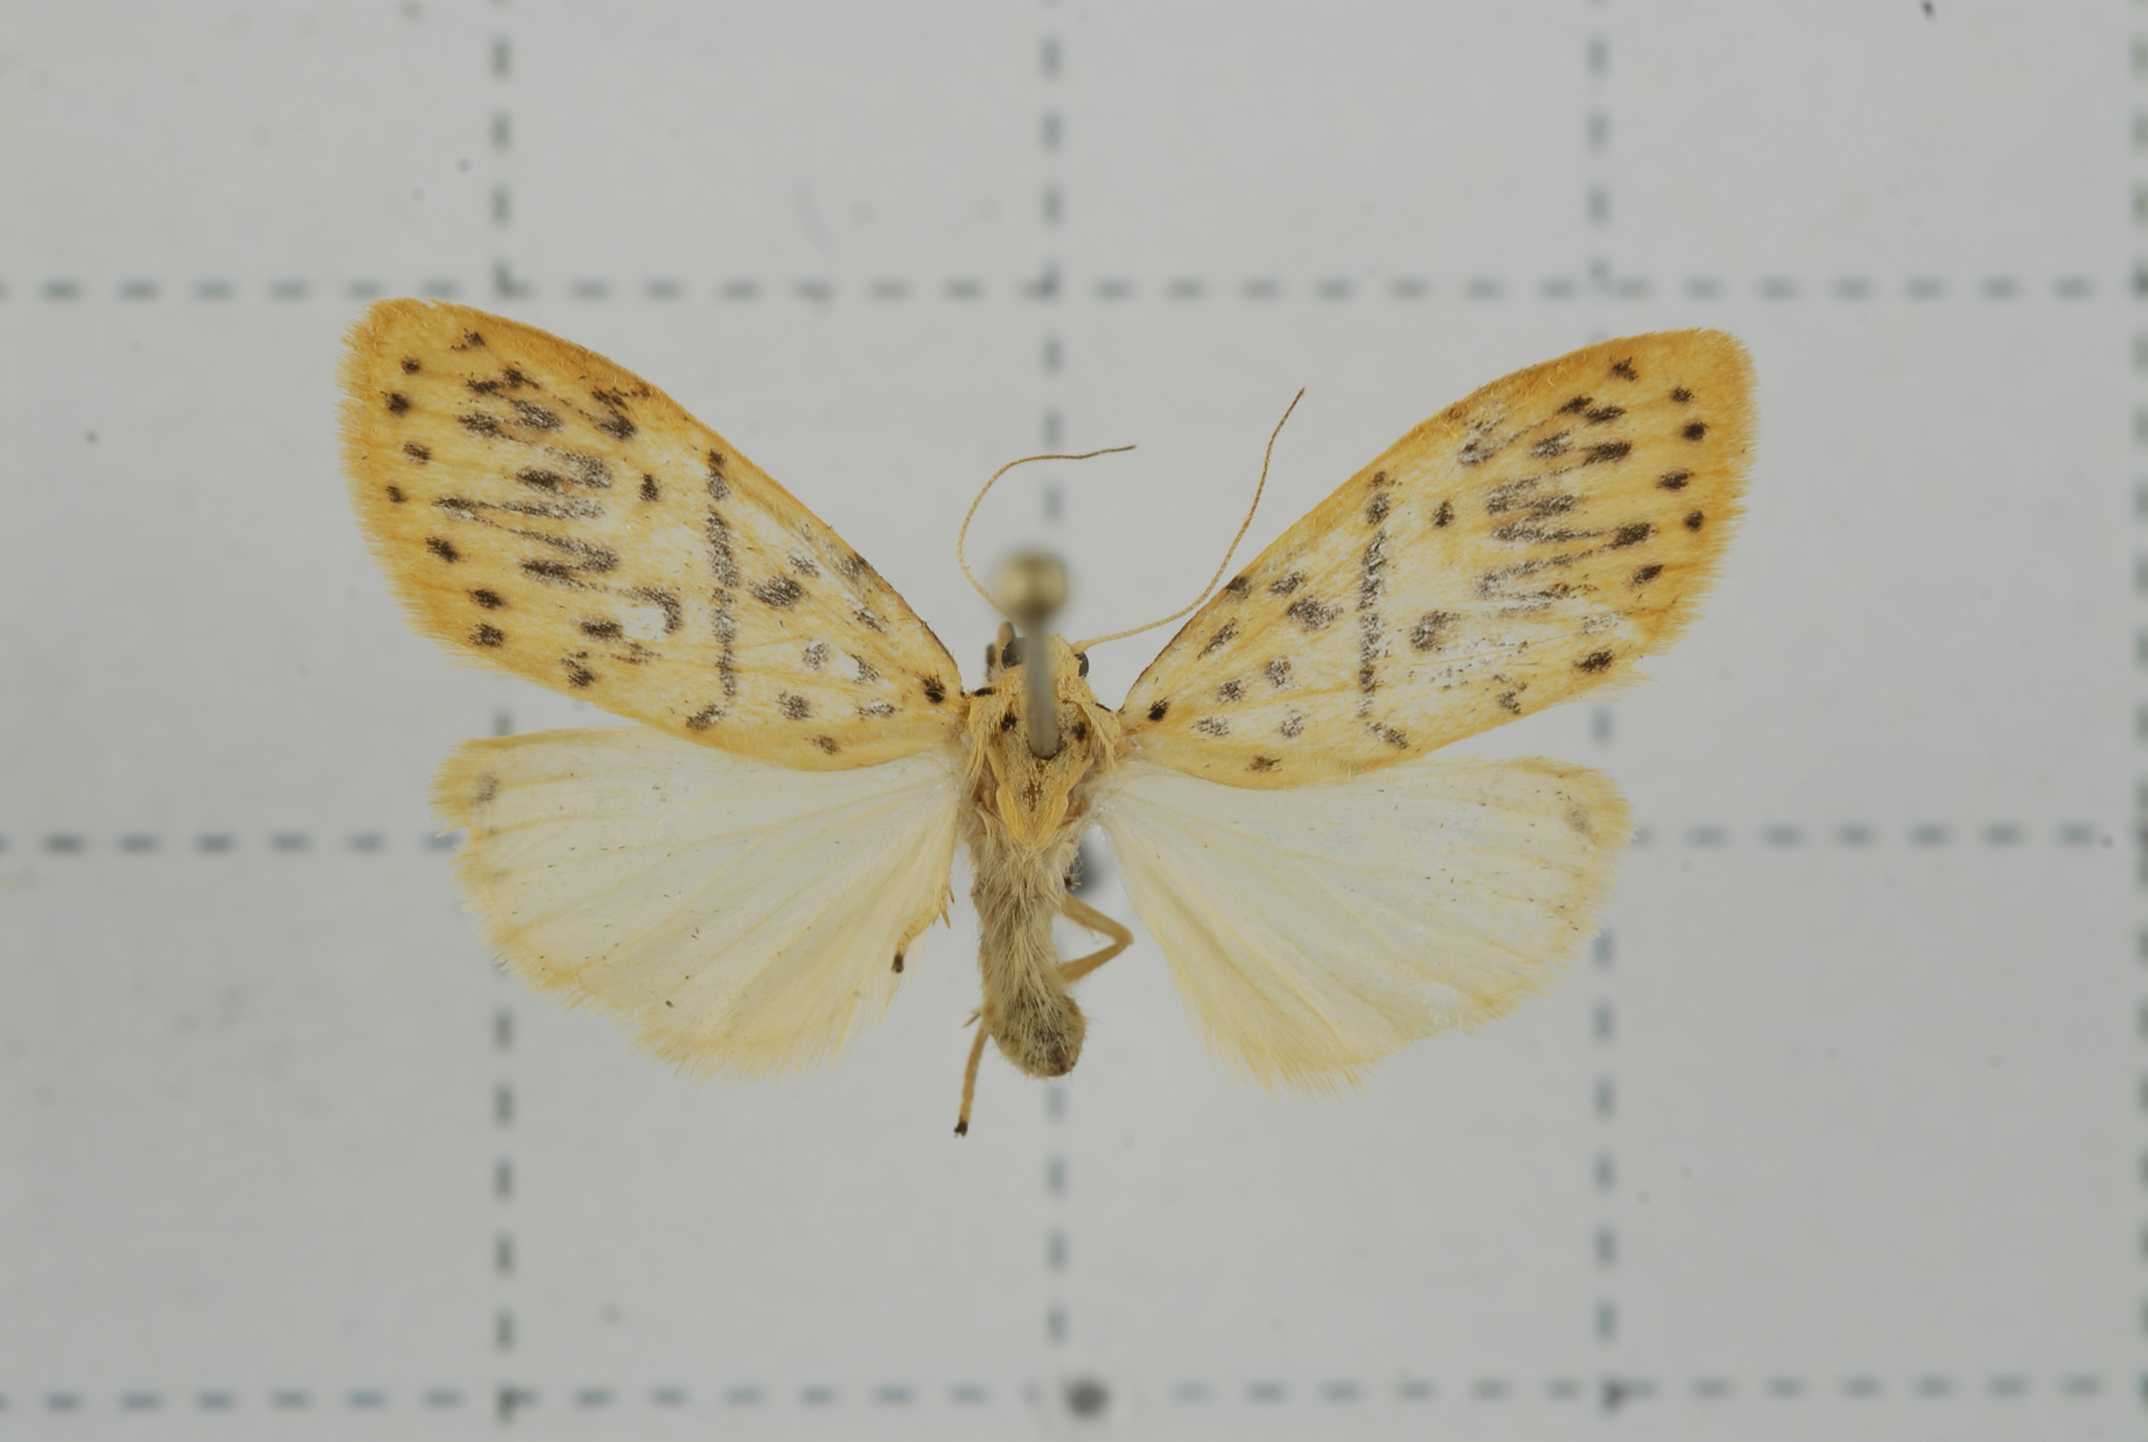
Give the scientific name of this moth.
Huangilene alikangiae alikangiae
